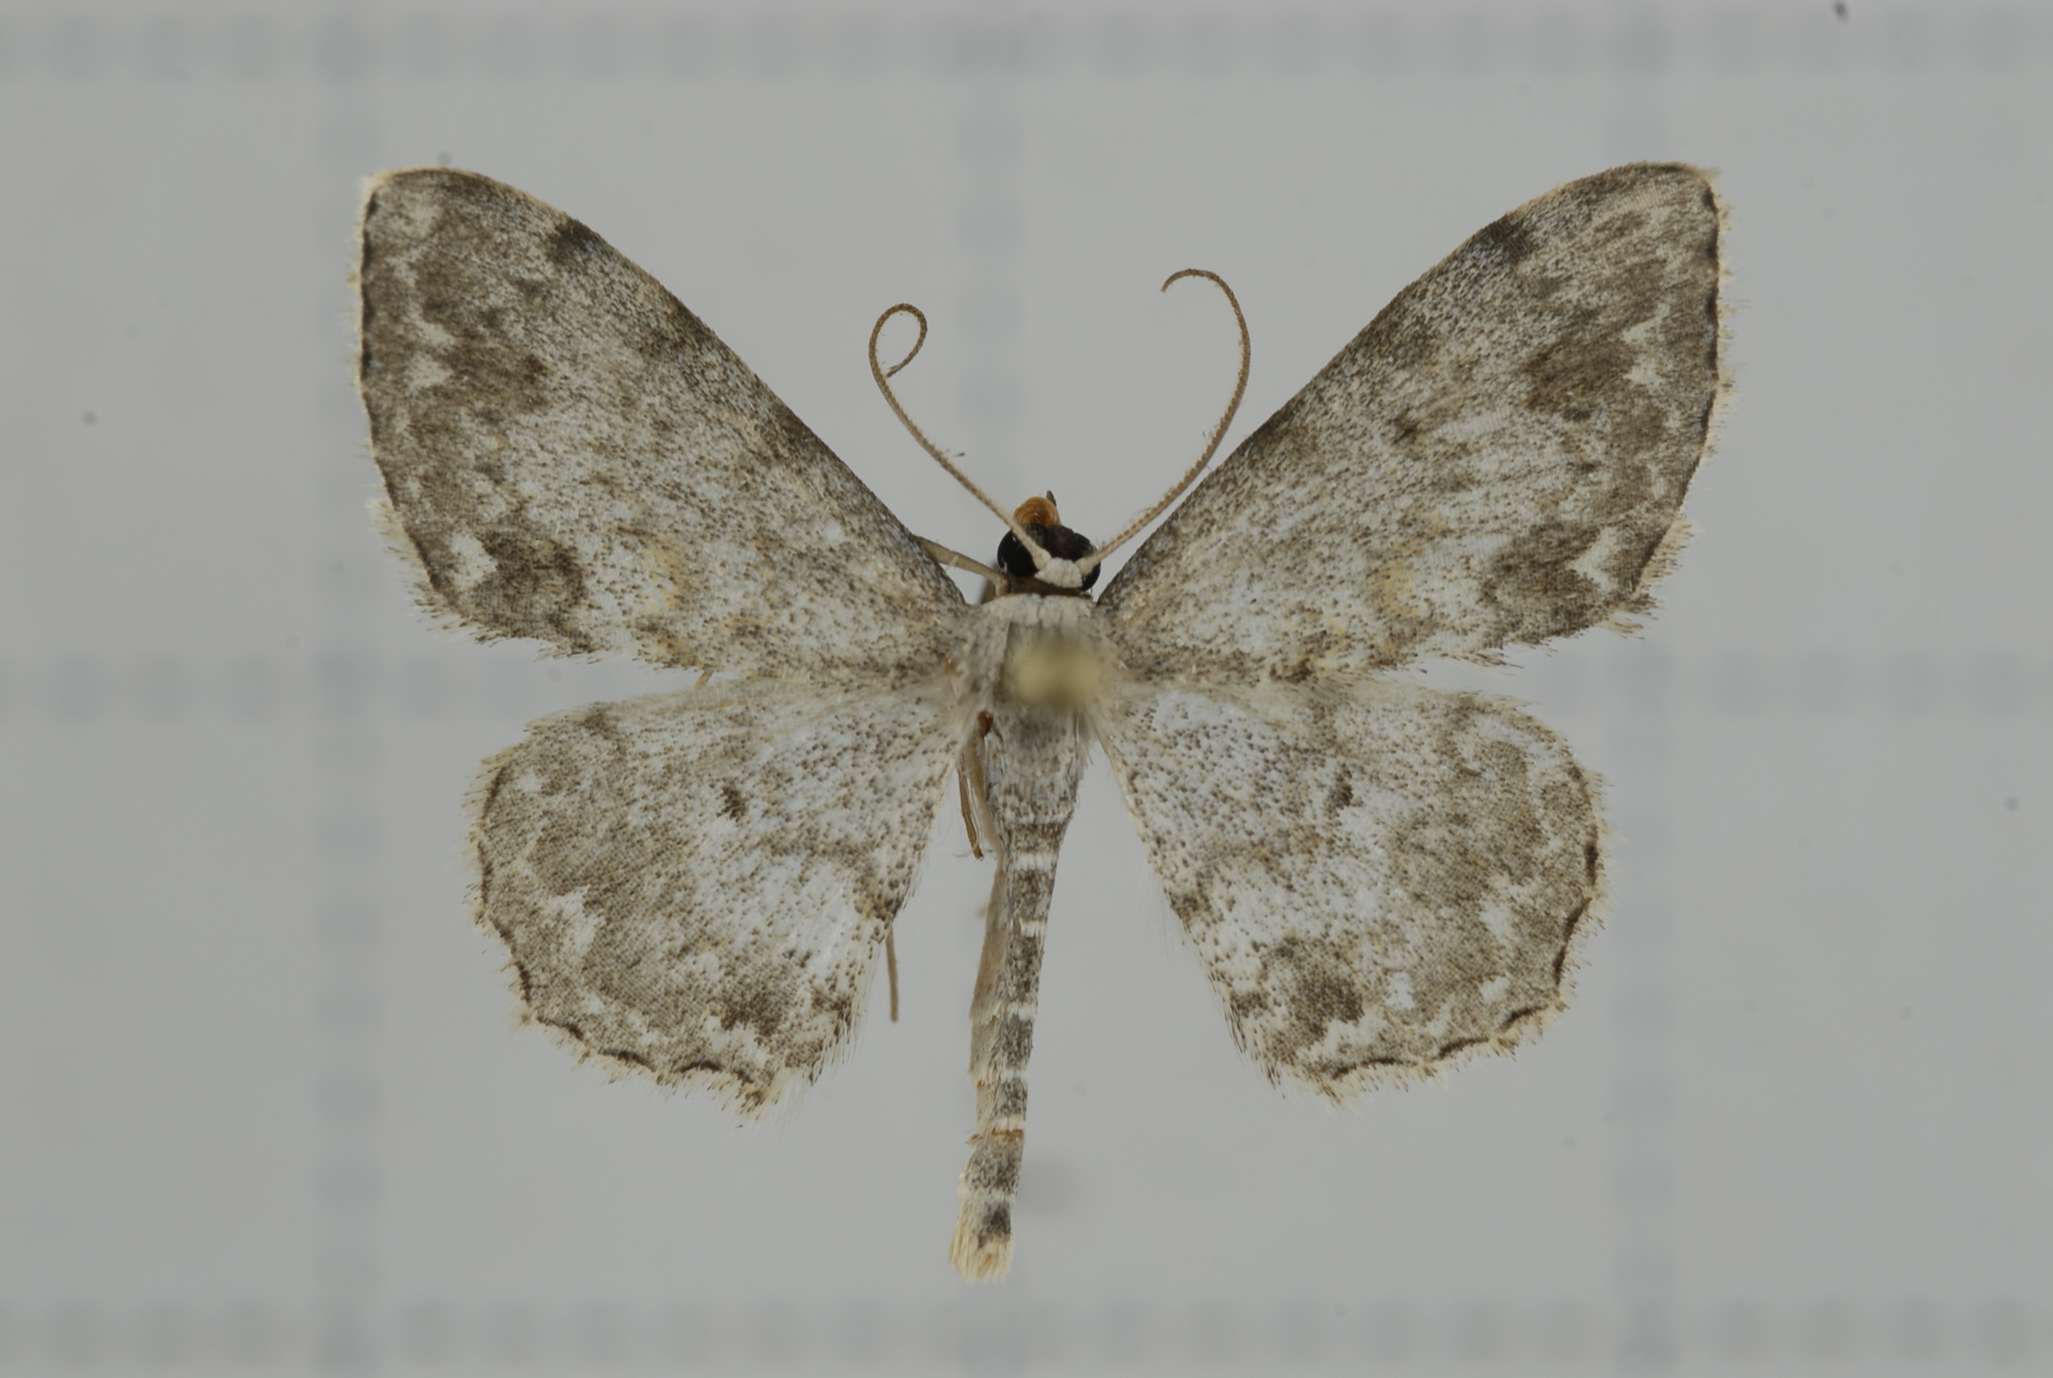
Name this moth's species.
Scopula isomerica
